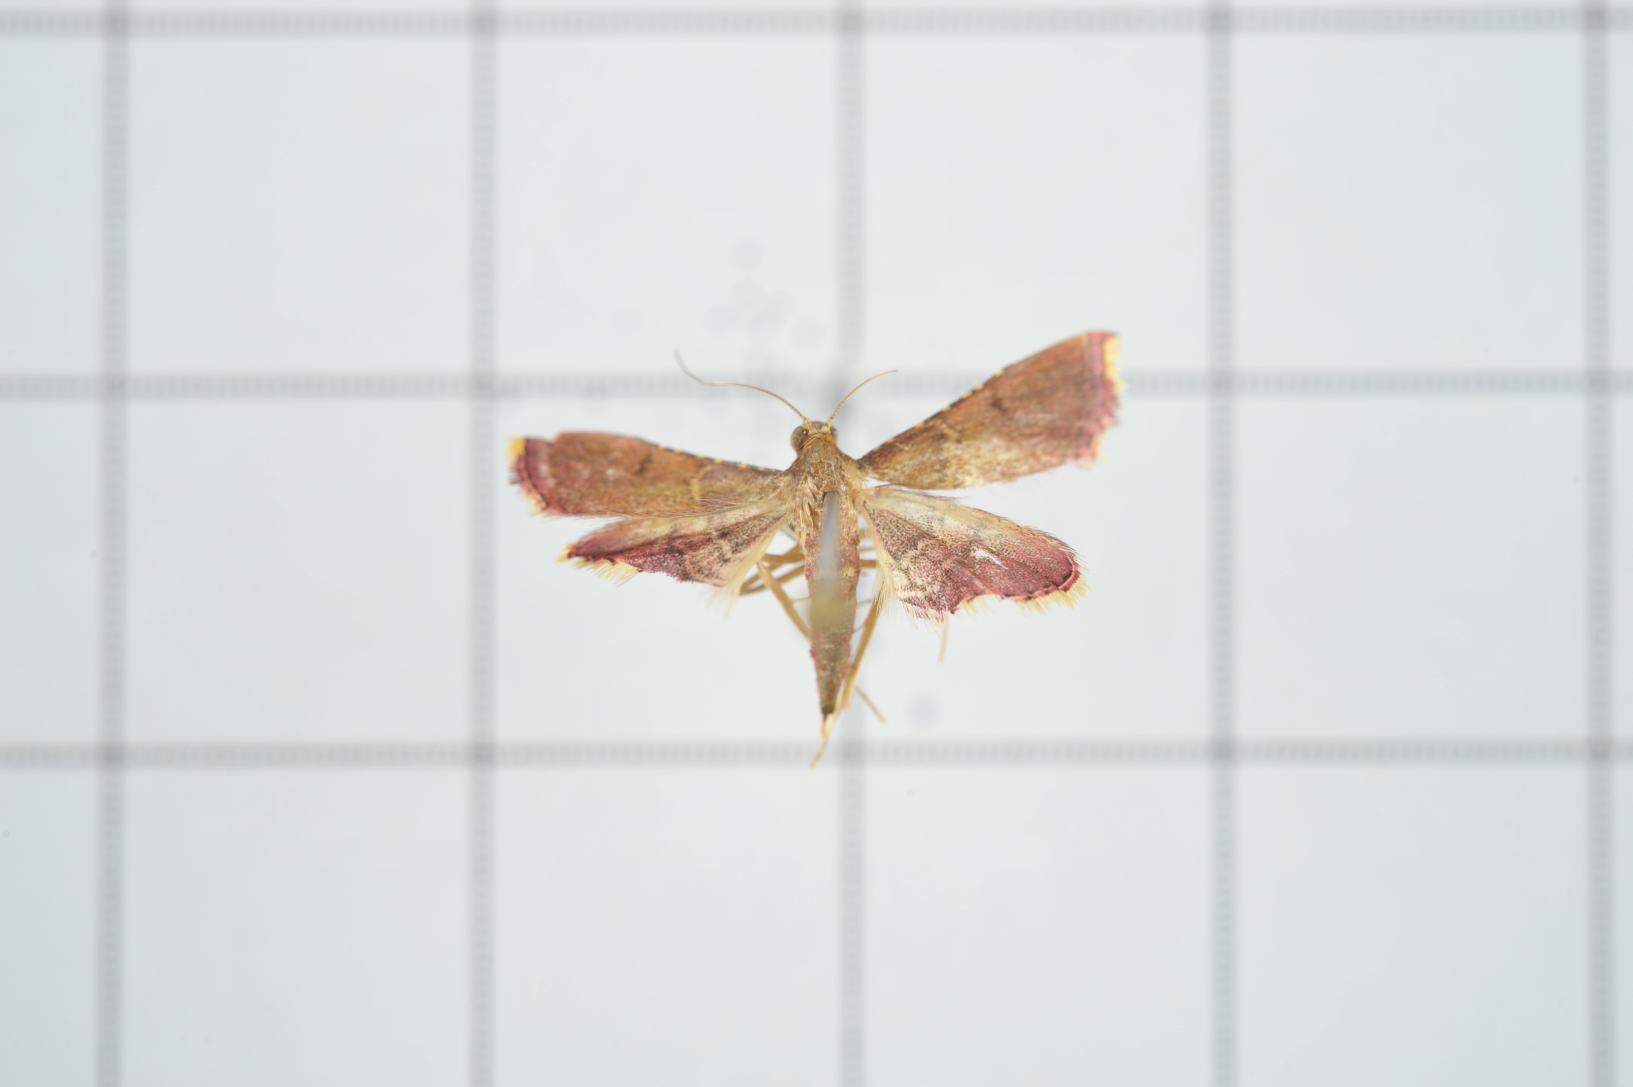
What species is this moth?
Endotricha mesenterialis
